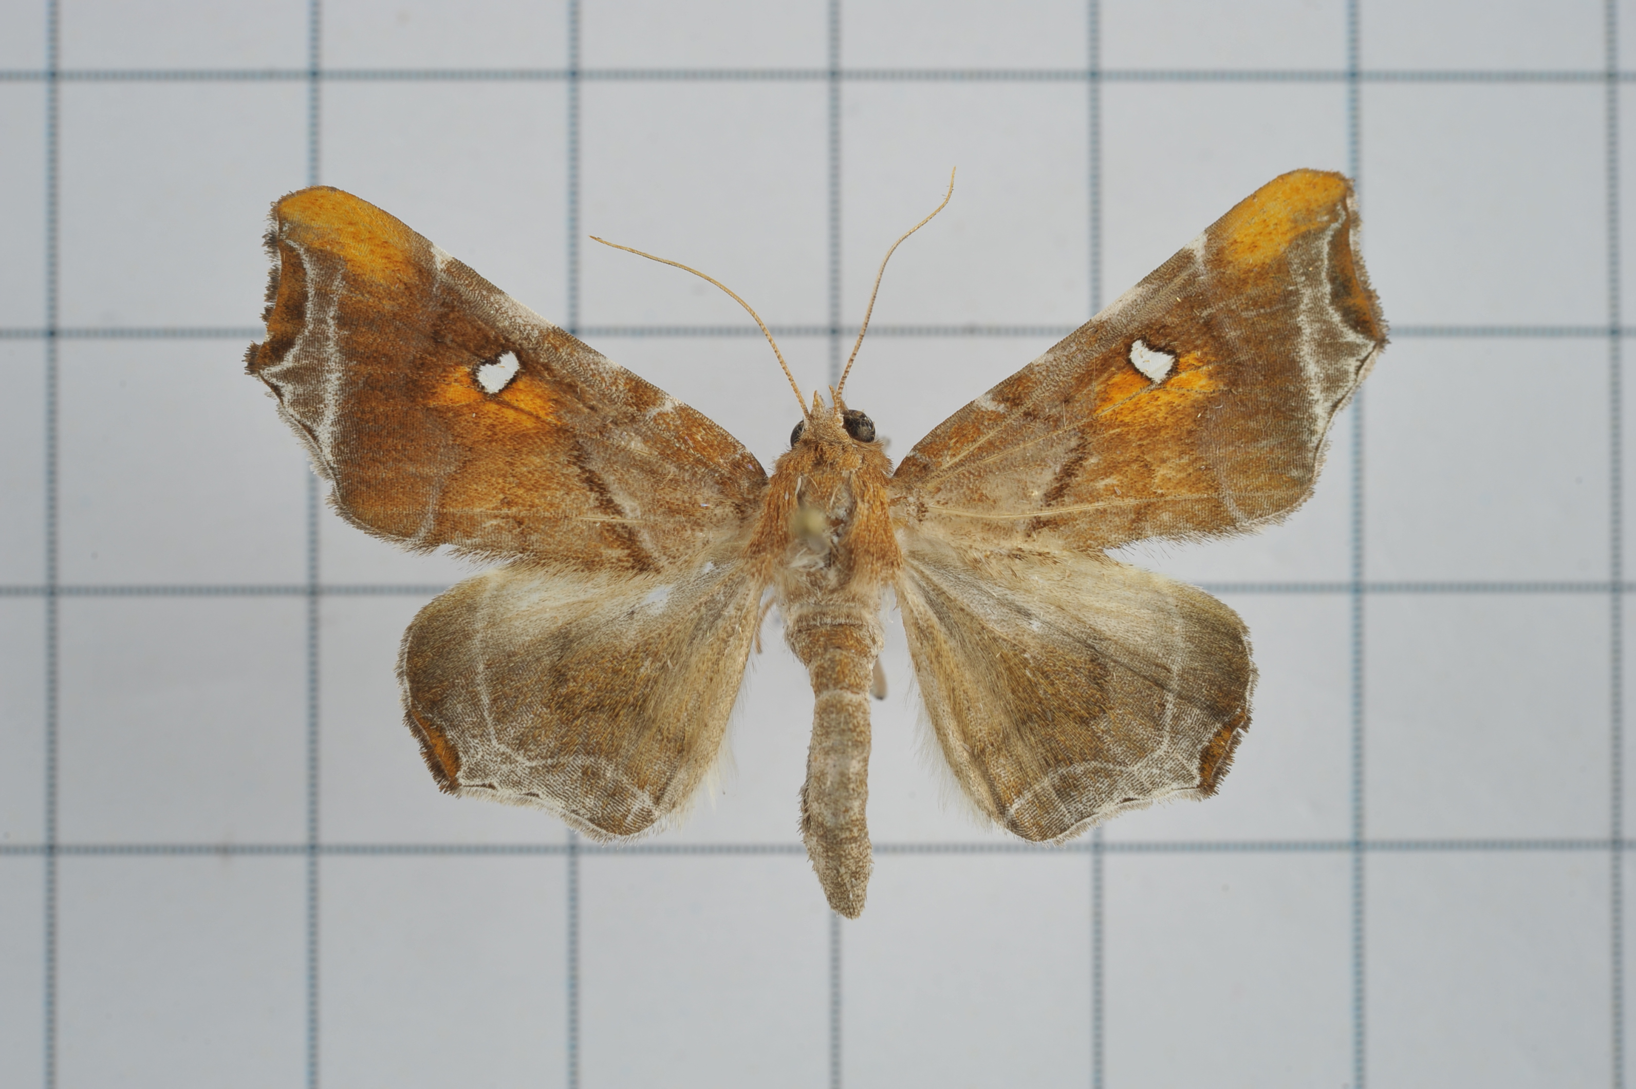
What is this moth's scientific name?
Episparis taiwana
